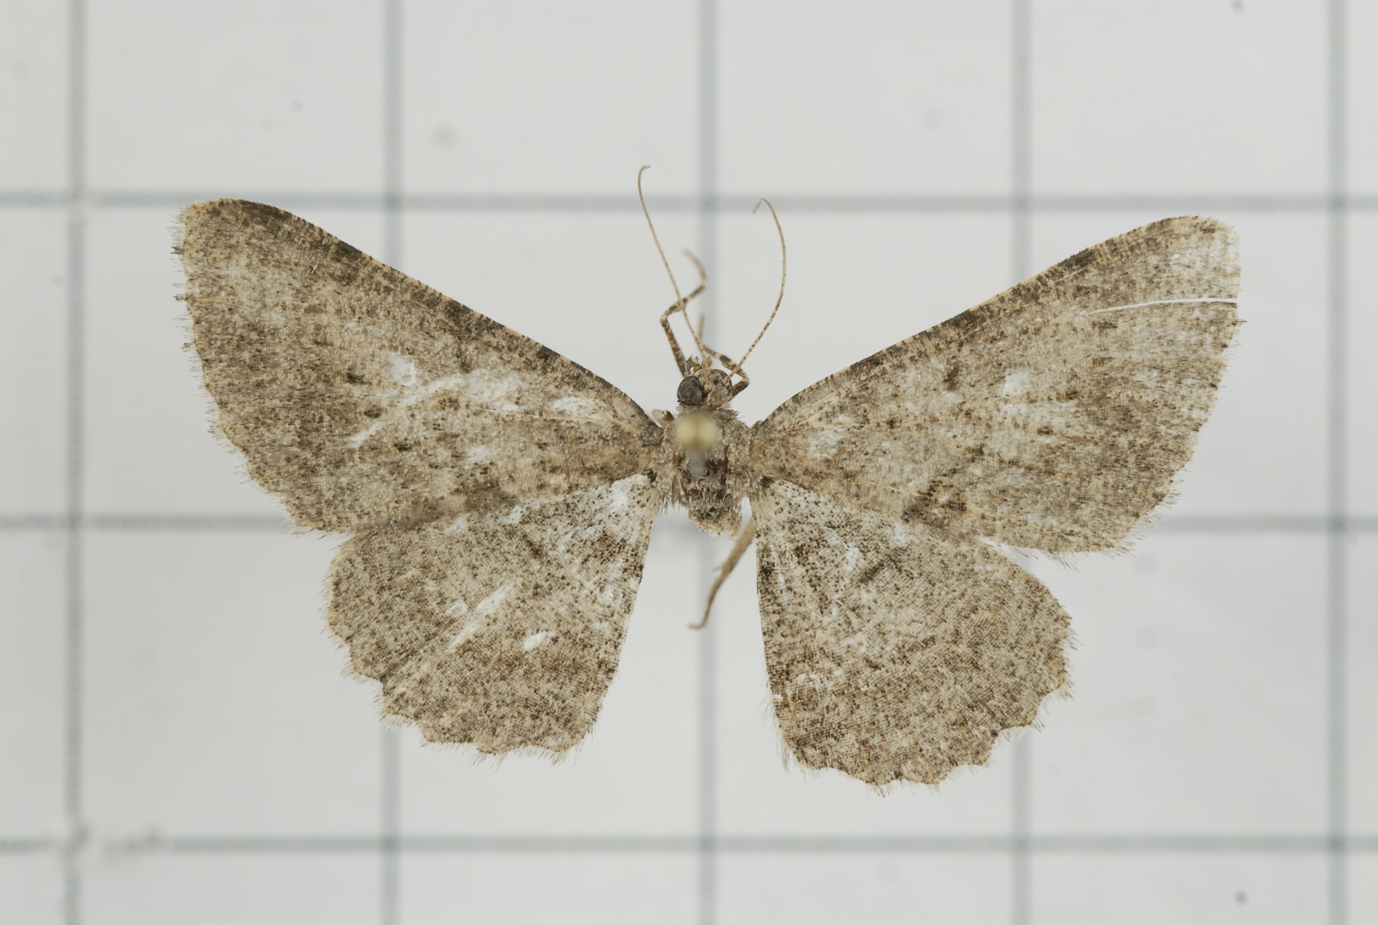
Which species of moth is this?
Psilalcis breta rantaizana
